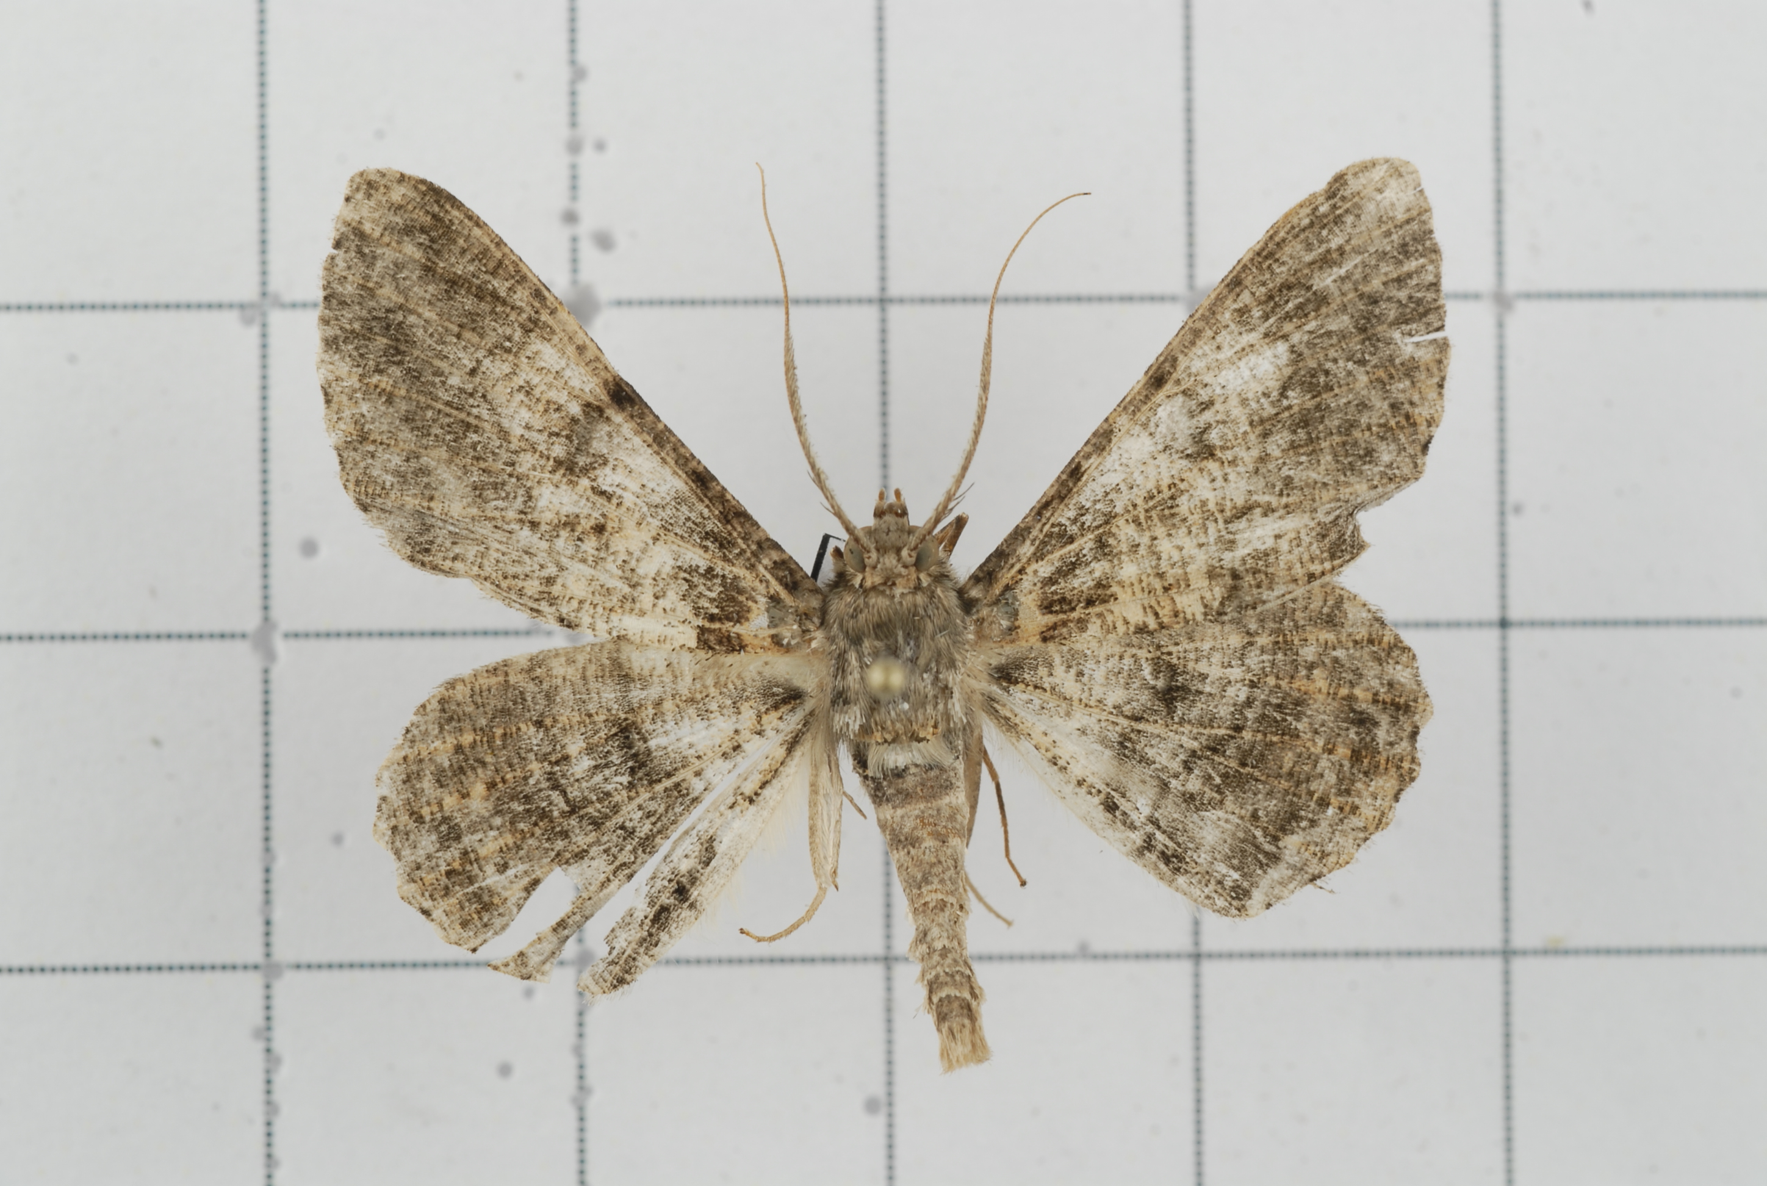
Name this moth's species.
Cleora alienaria
